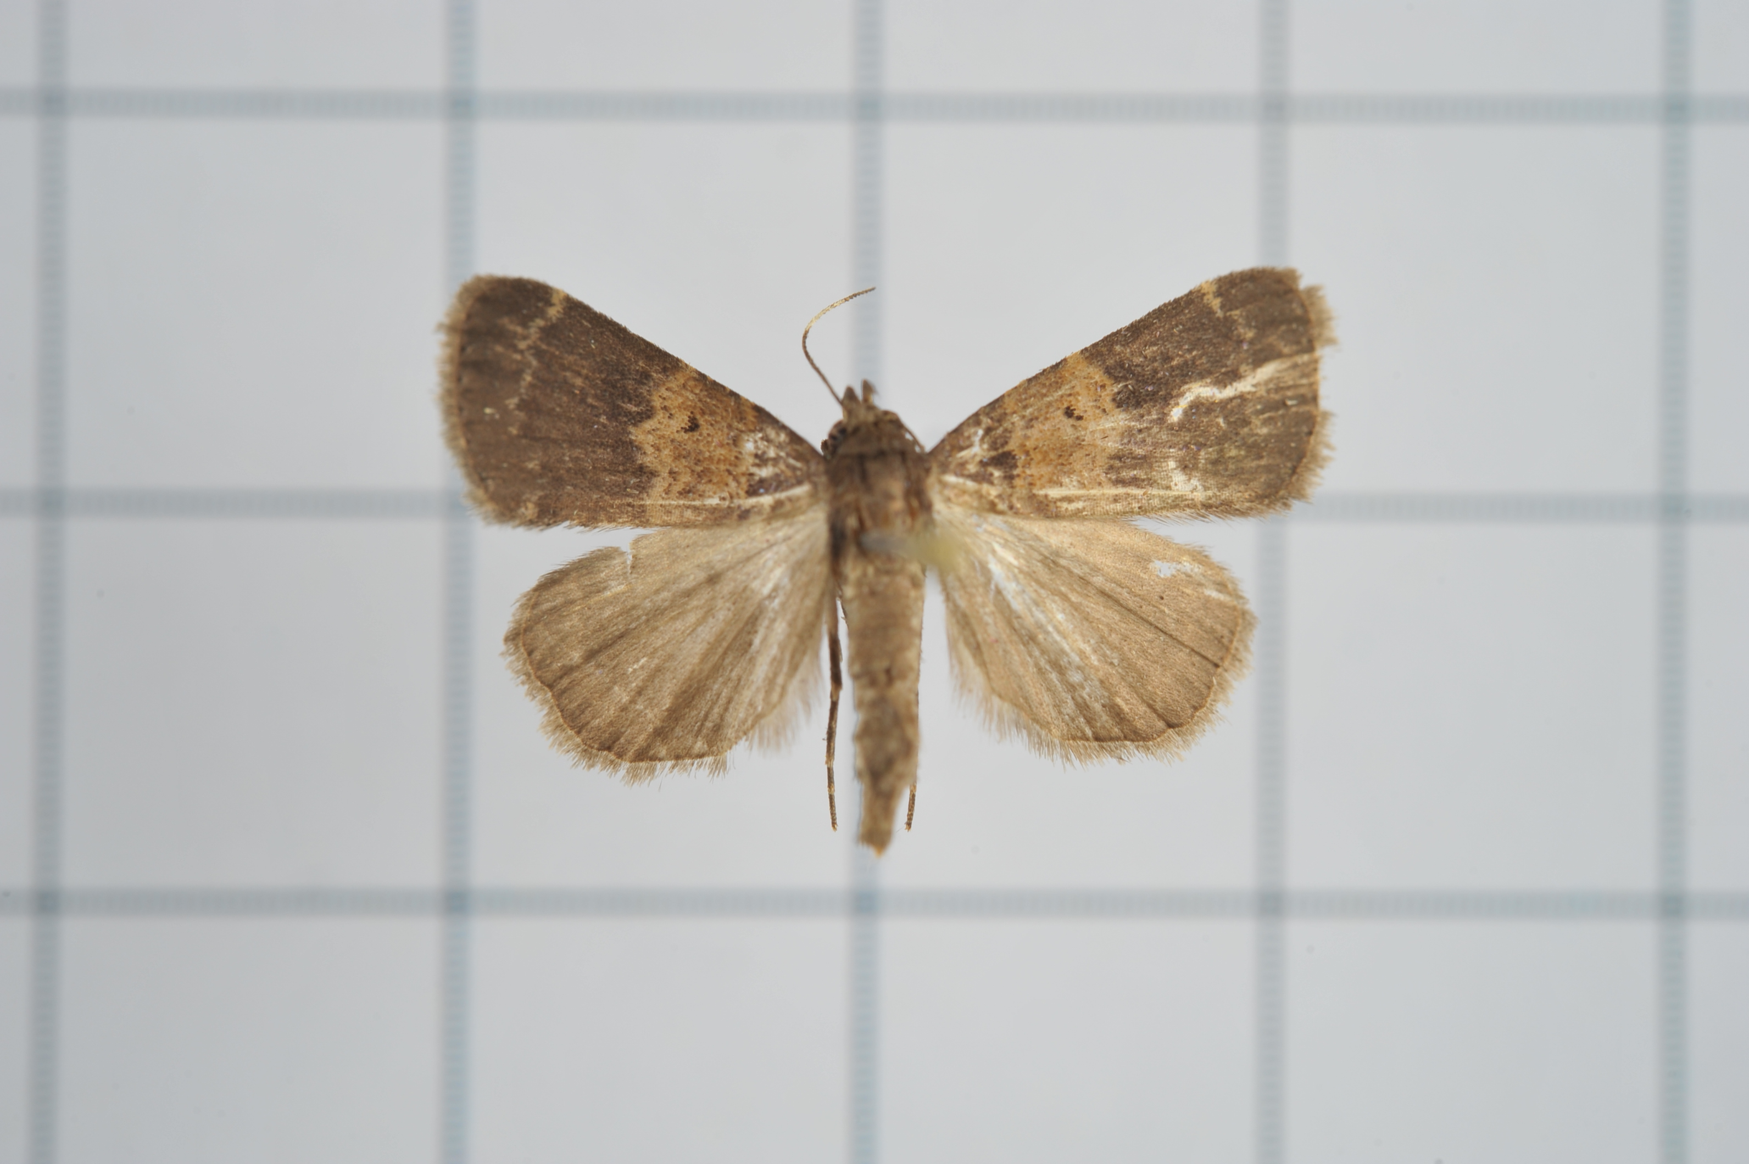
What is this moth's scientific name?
Hydrillodes lentalis
